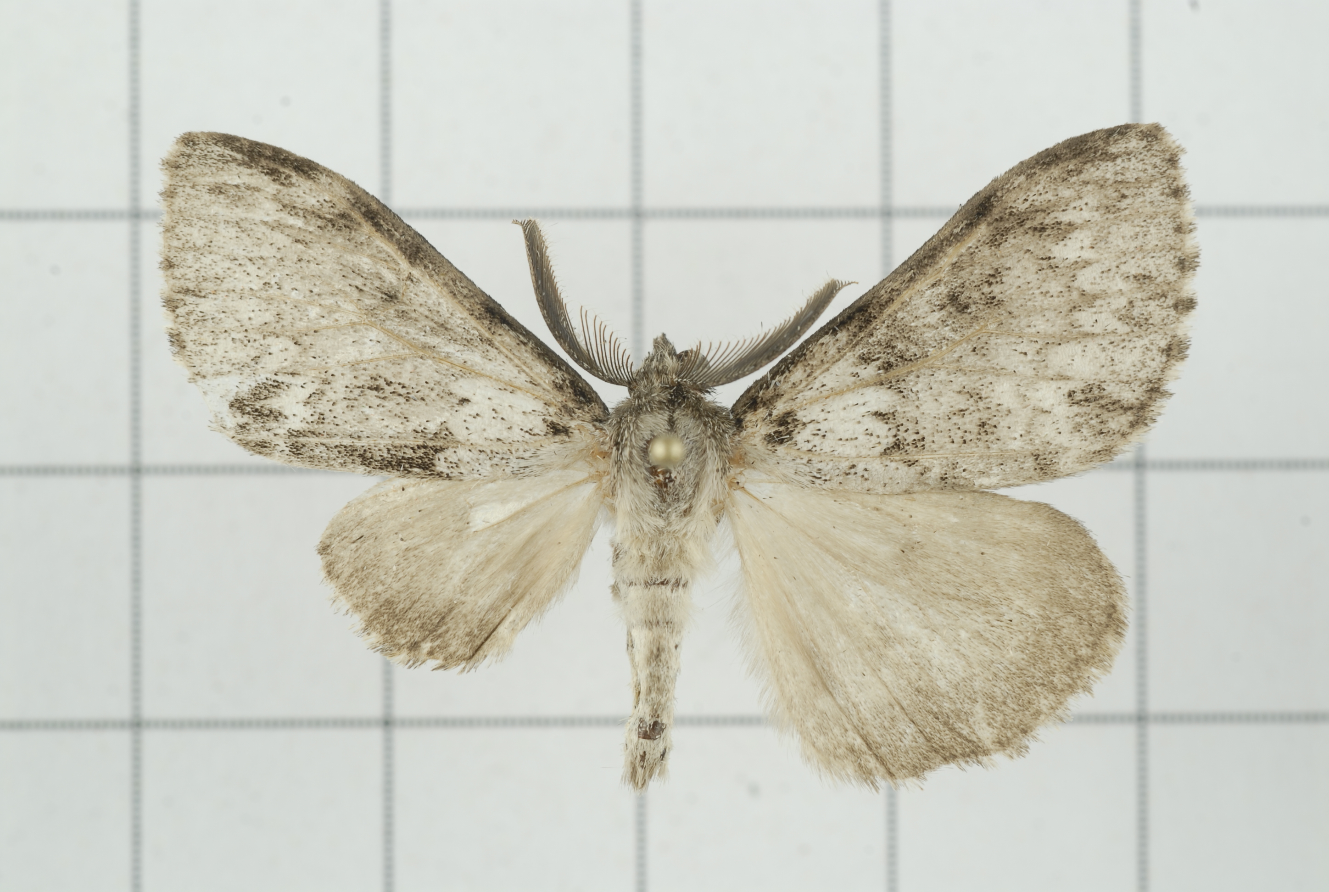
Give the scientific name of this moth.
Lymantria sinica
